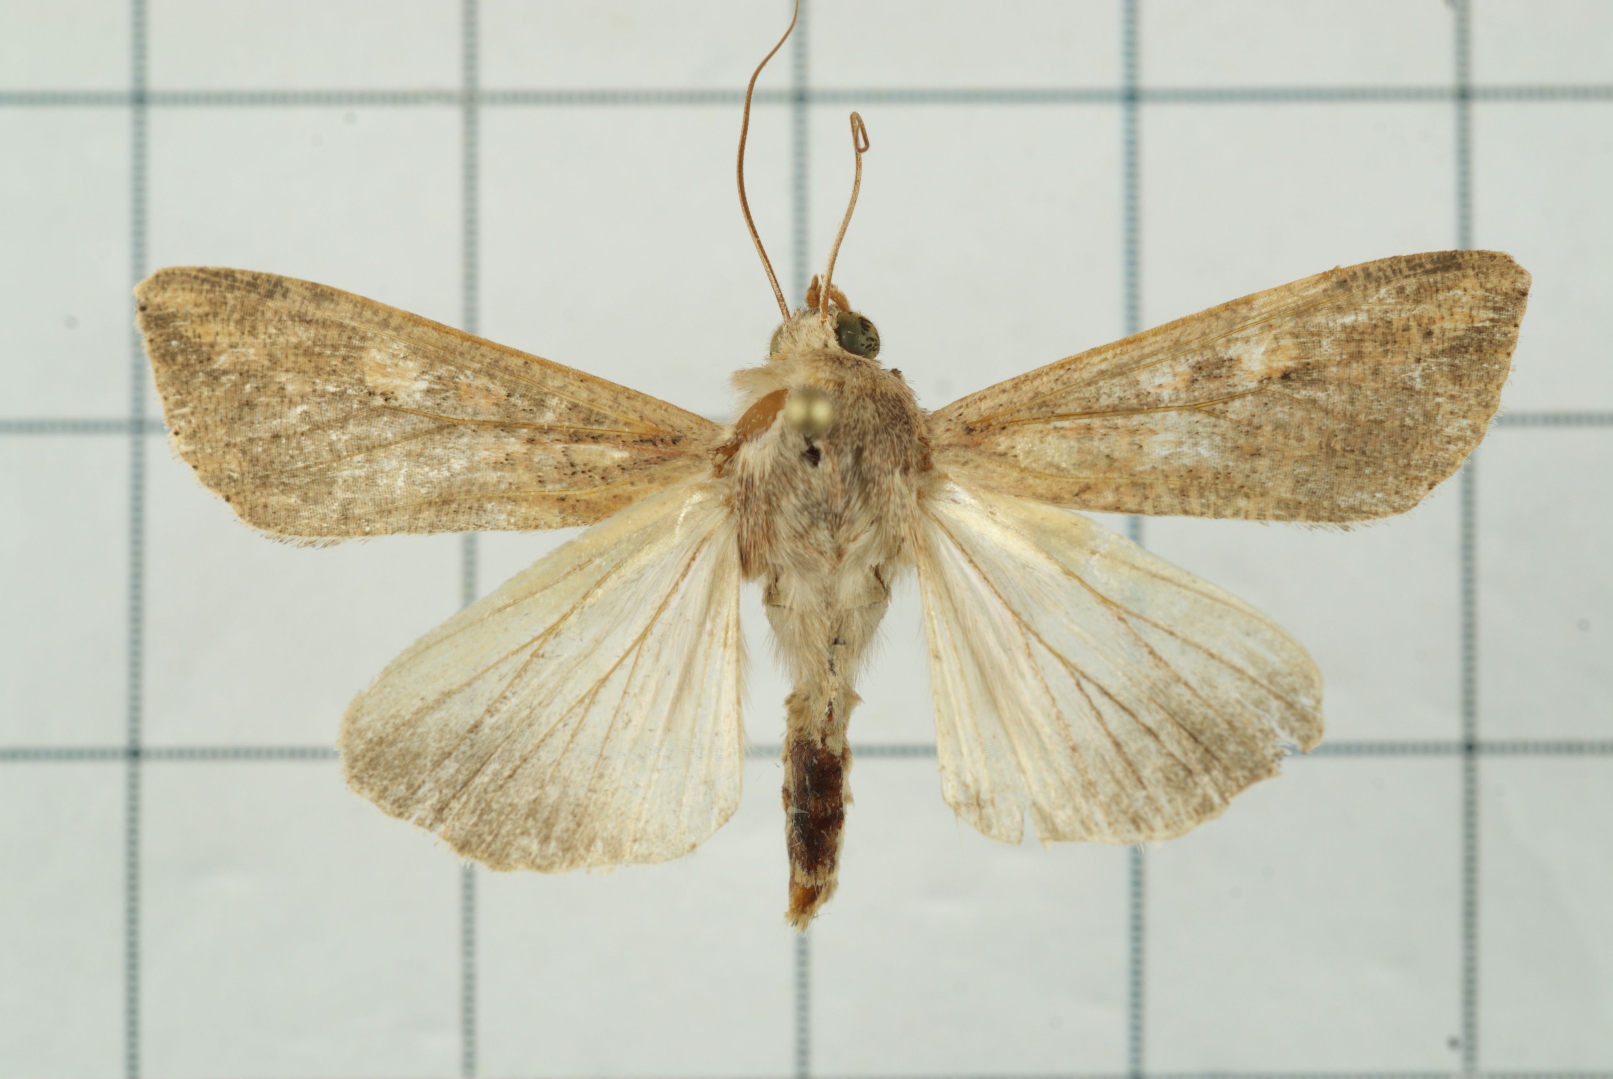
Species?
Mythimna pallidicosta
